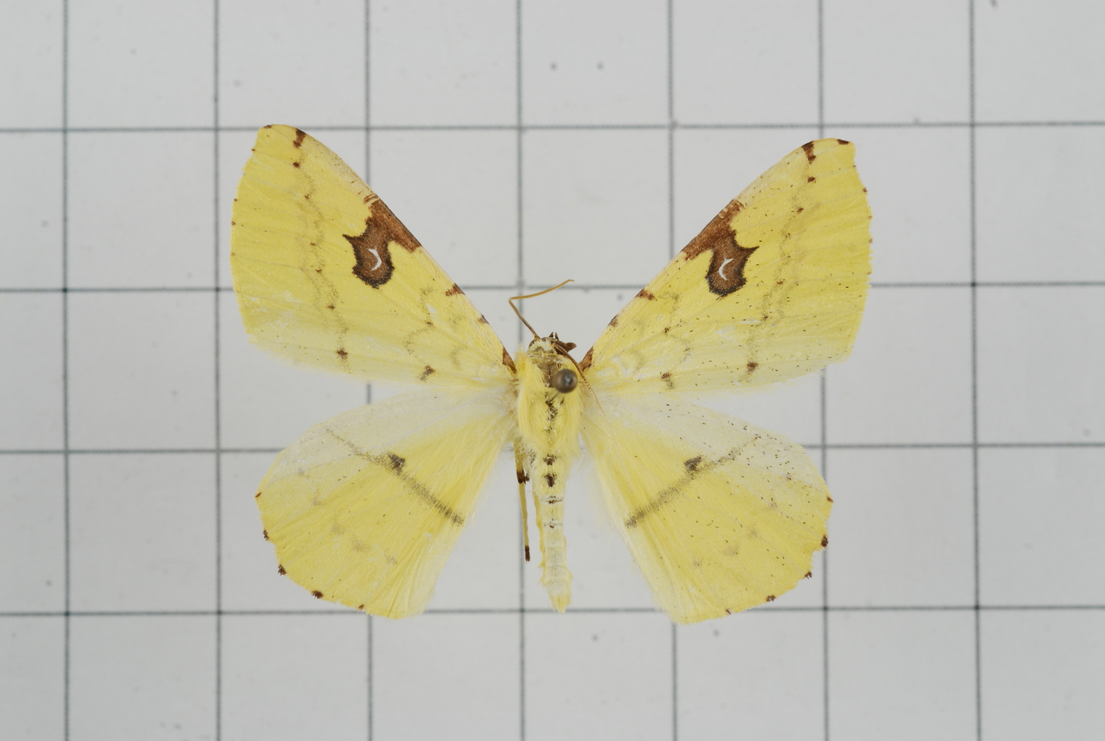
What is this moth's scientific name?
Opisthograptis punctilineata
